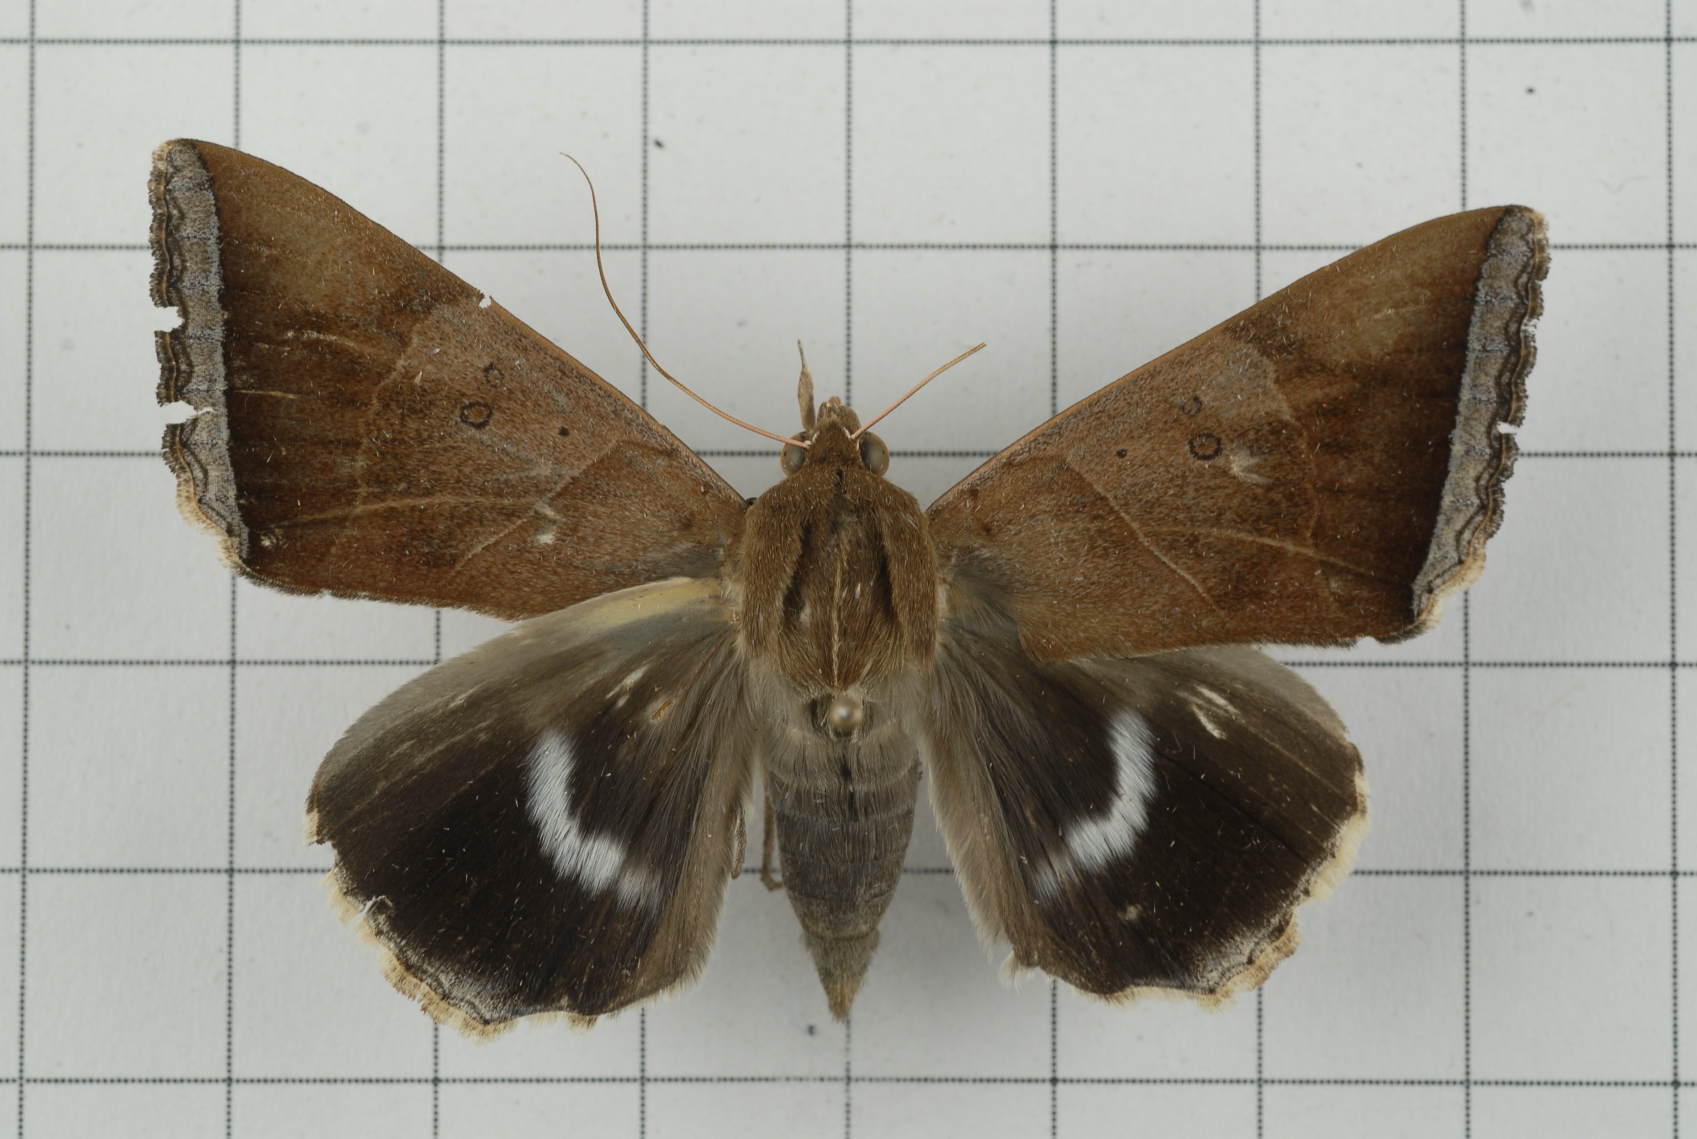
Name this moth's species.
Artena dotata
